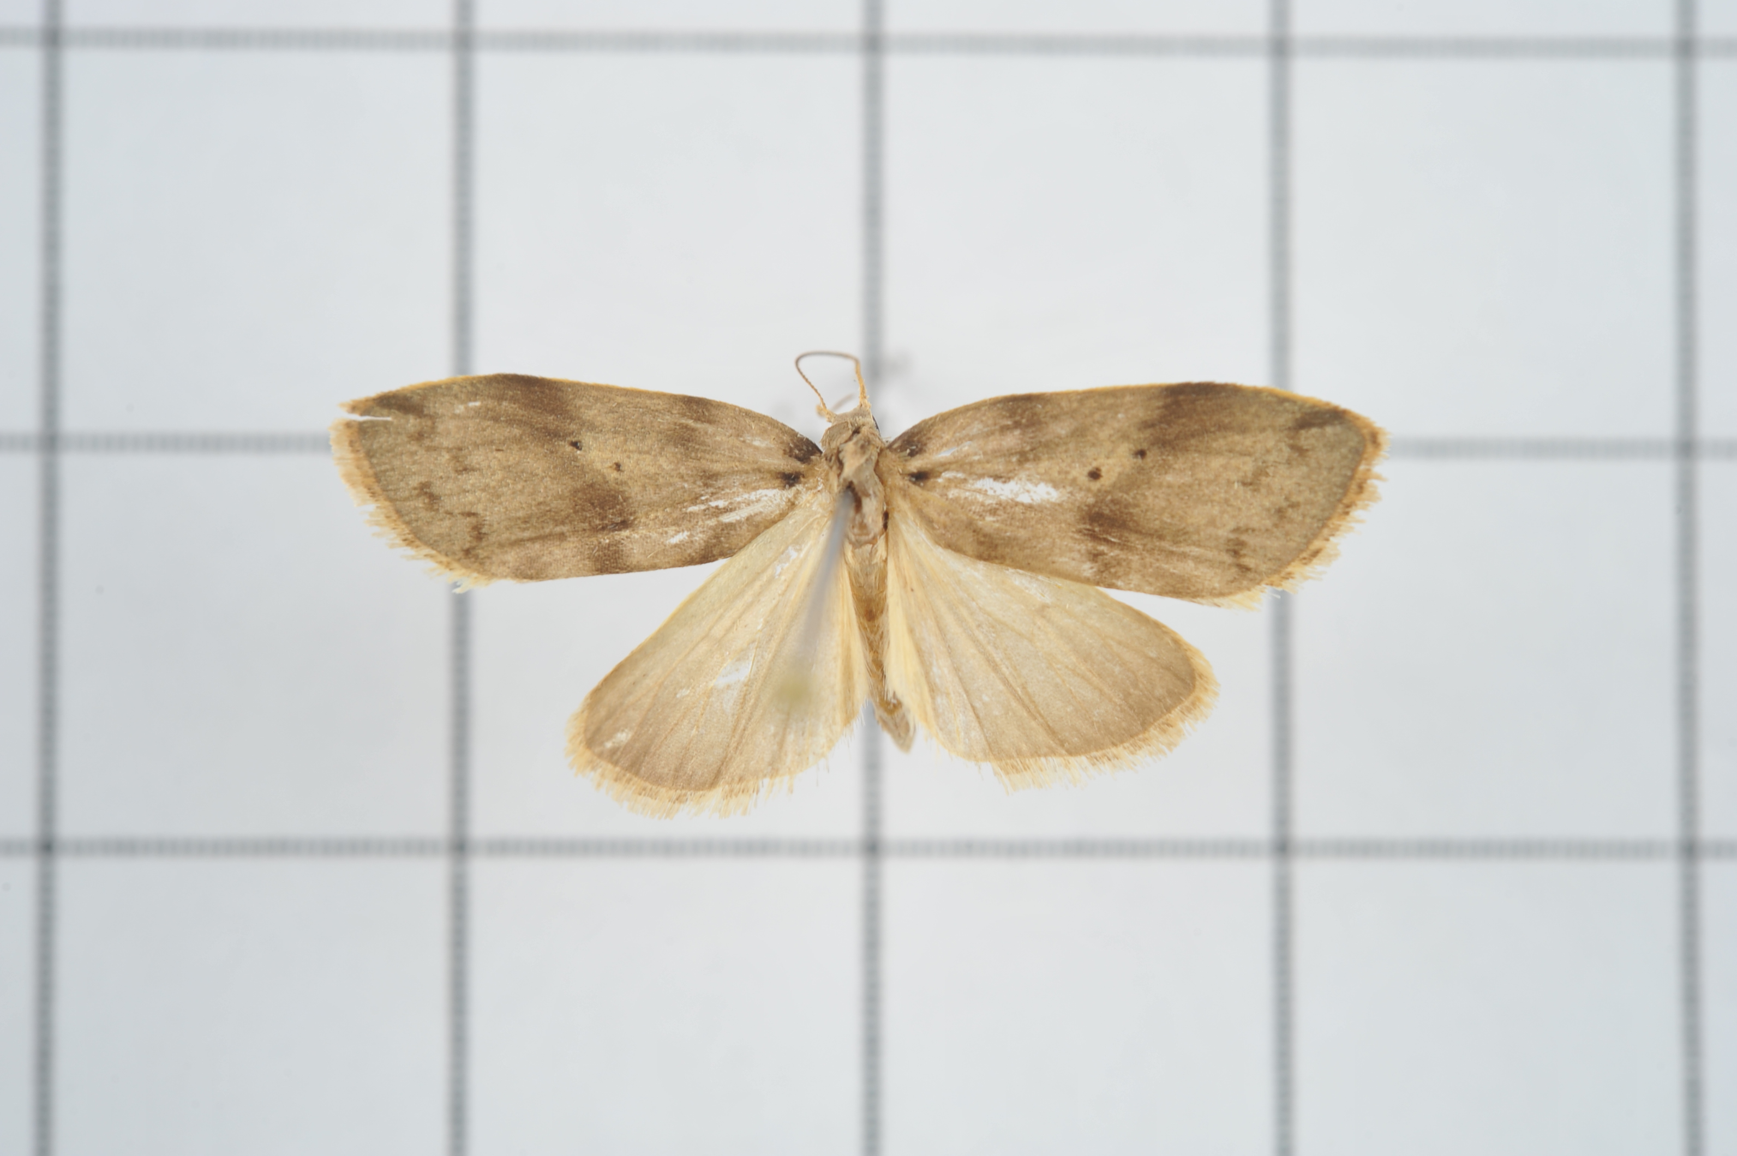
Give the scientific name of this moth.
Eugoa cernyi
